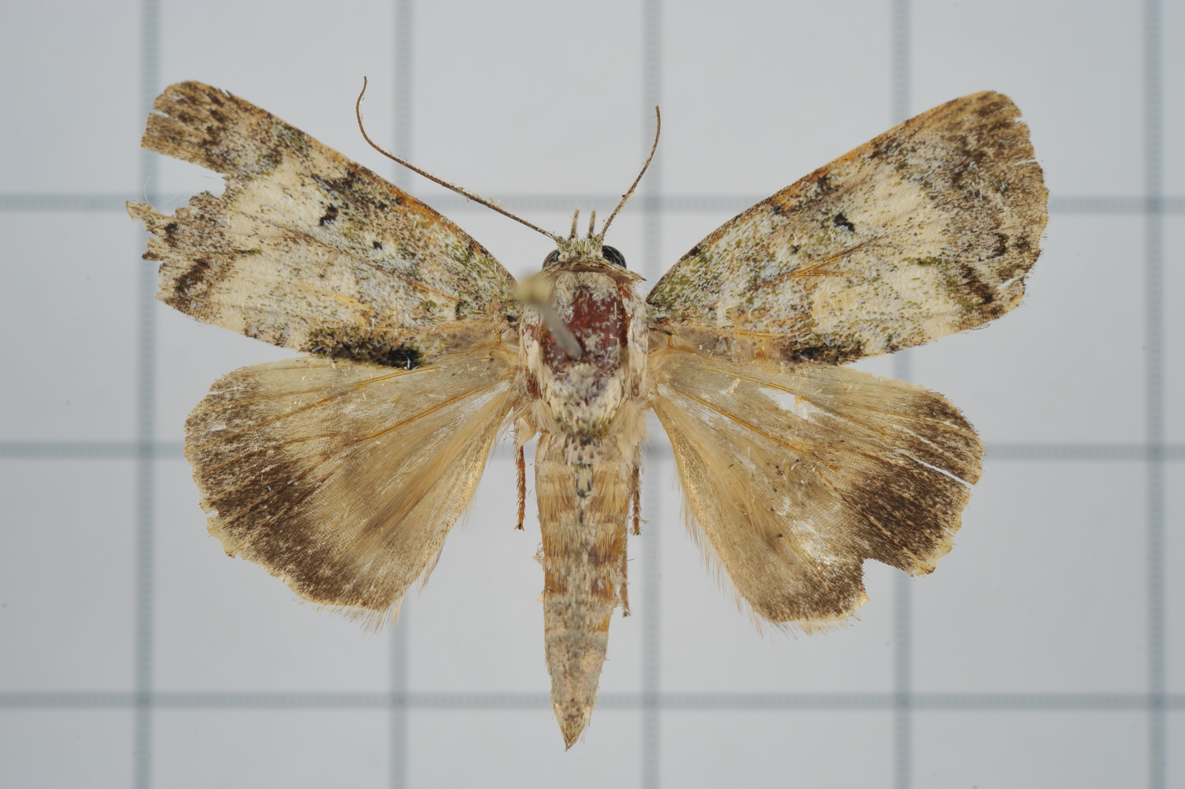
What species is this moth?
Blenina quinaria
